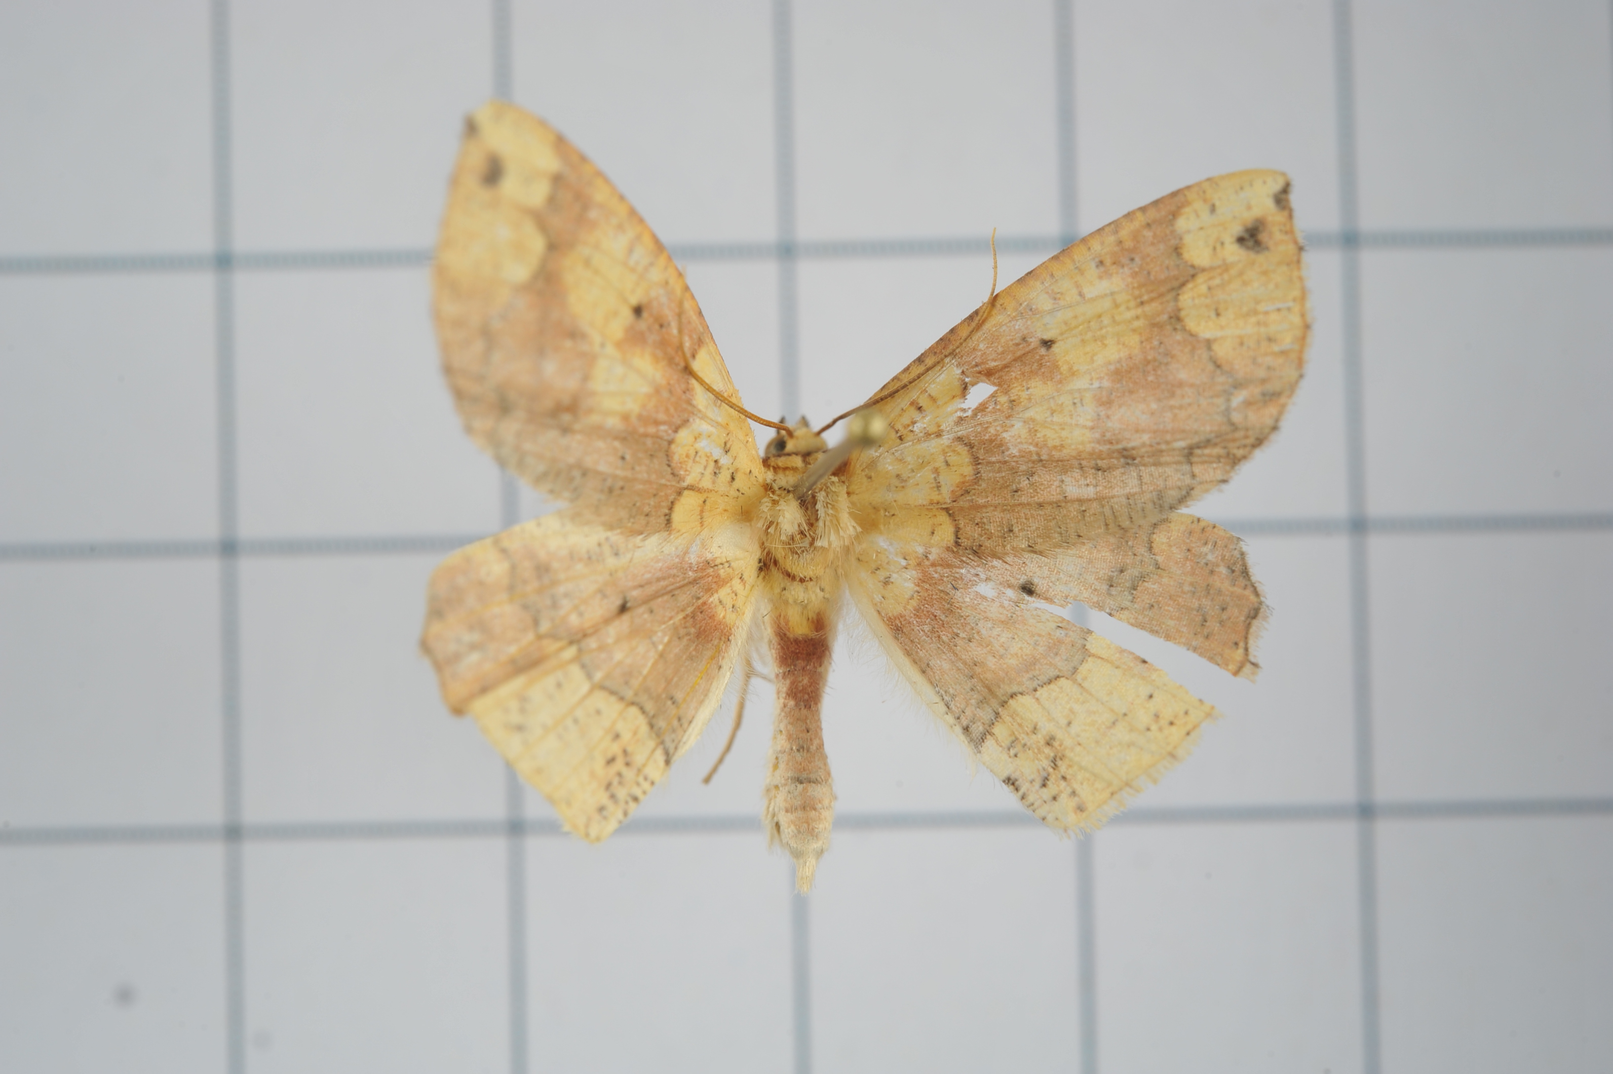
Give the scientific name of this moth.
Heterostegania lunulosa
